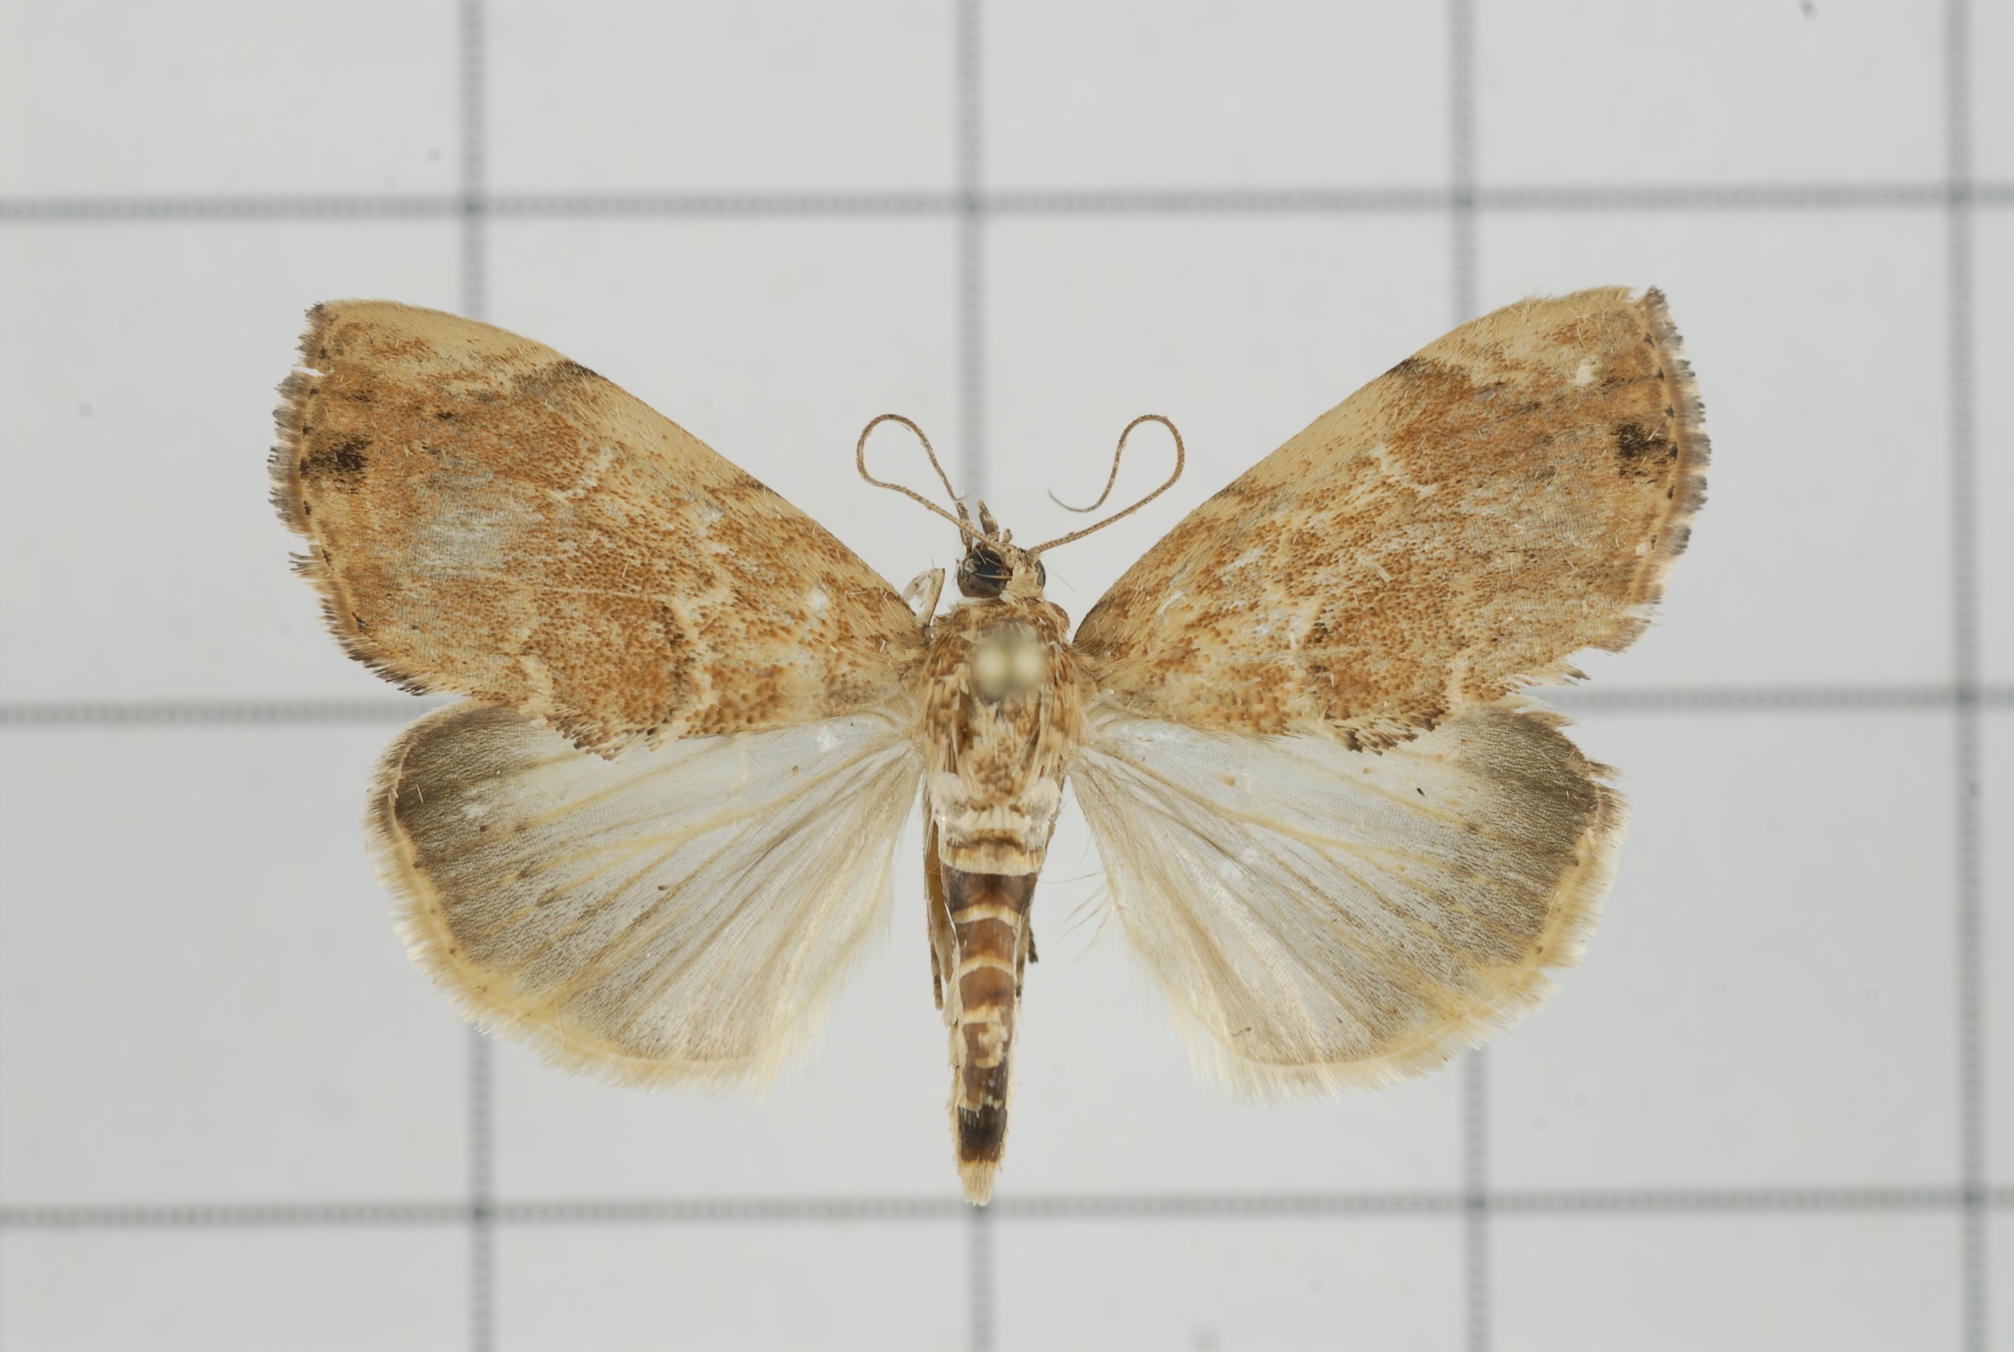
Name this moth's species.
Crocidolomia subhirsutalis
